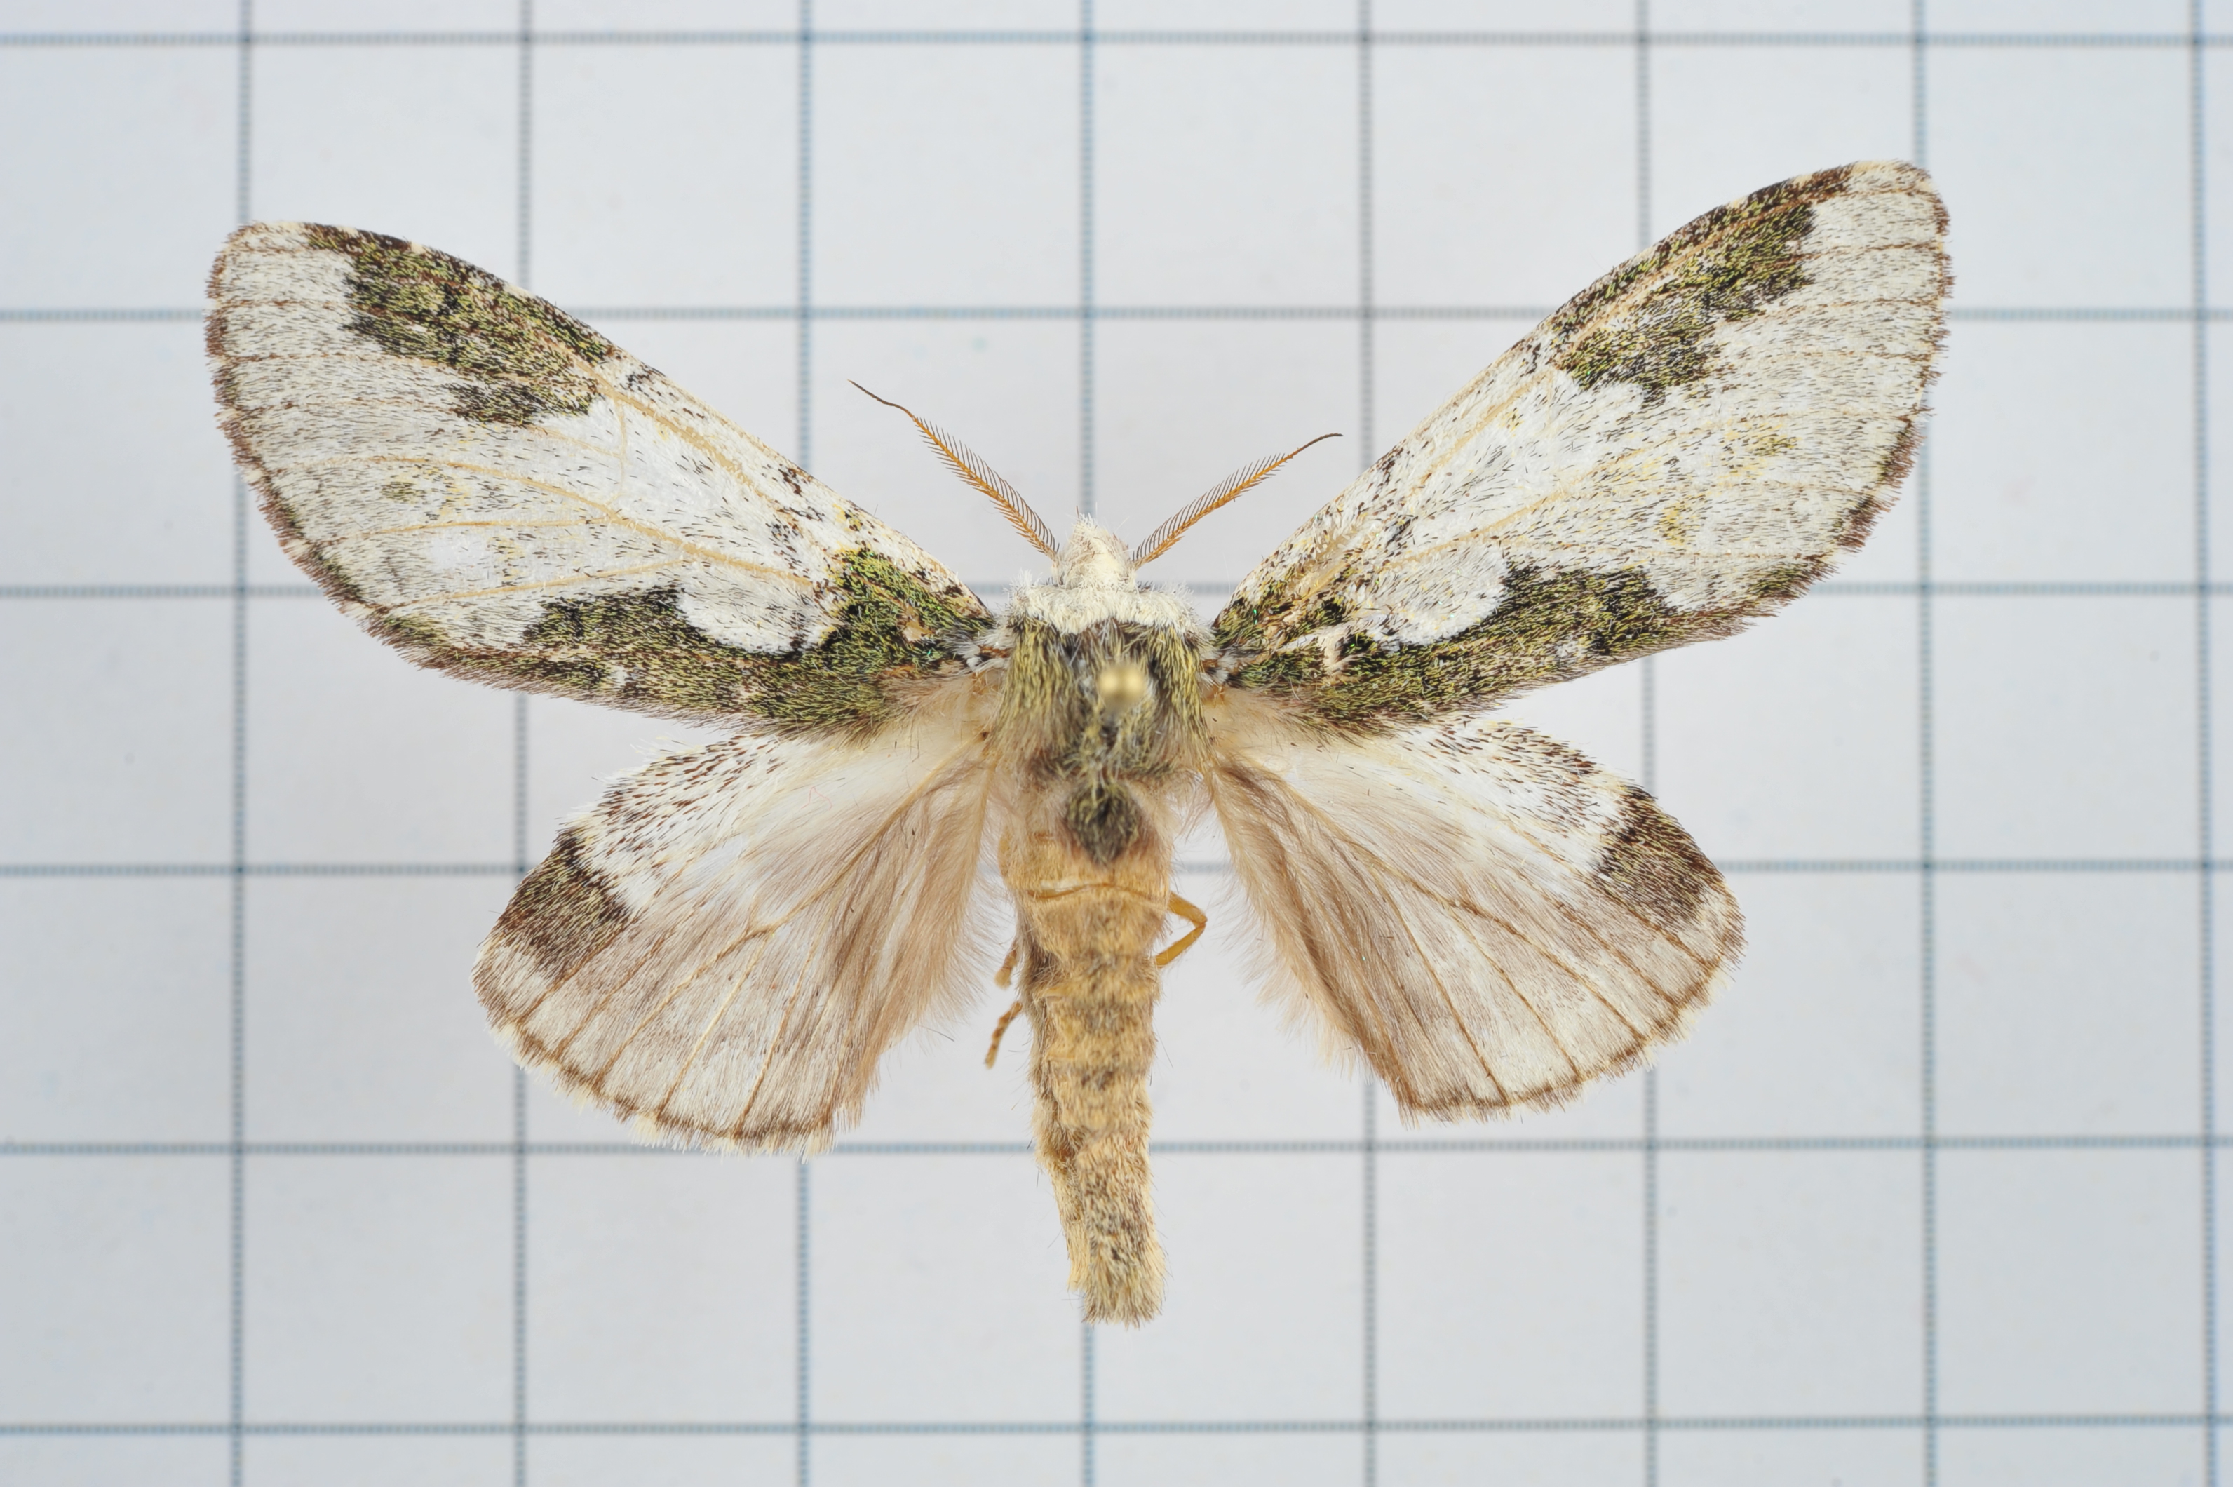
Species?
Syntypistis comatus
